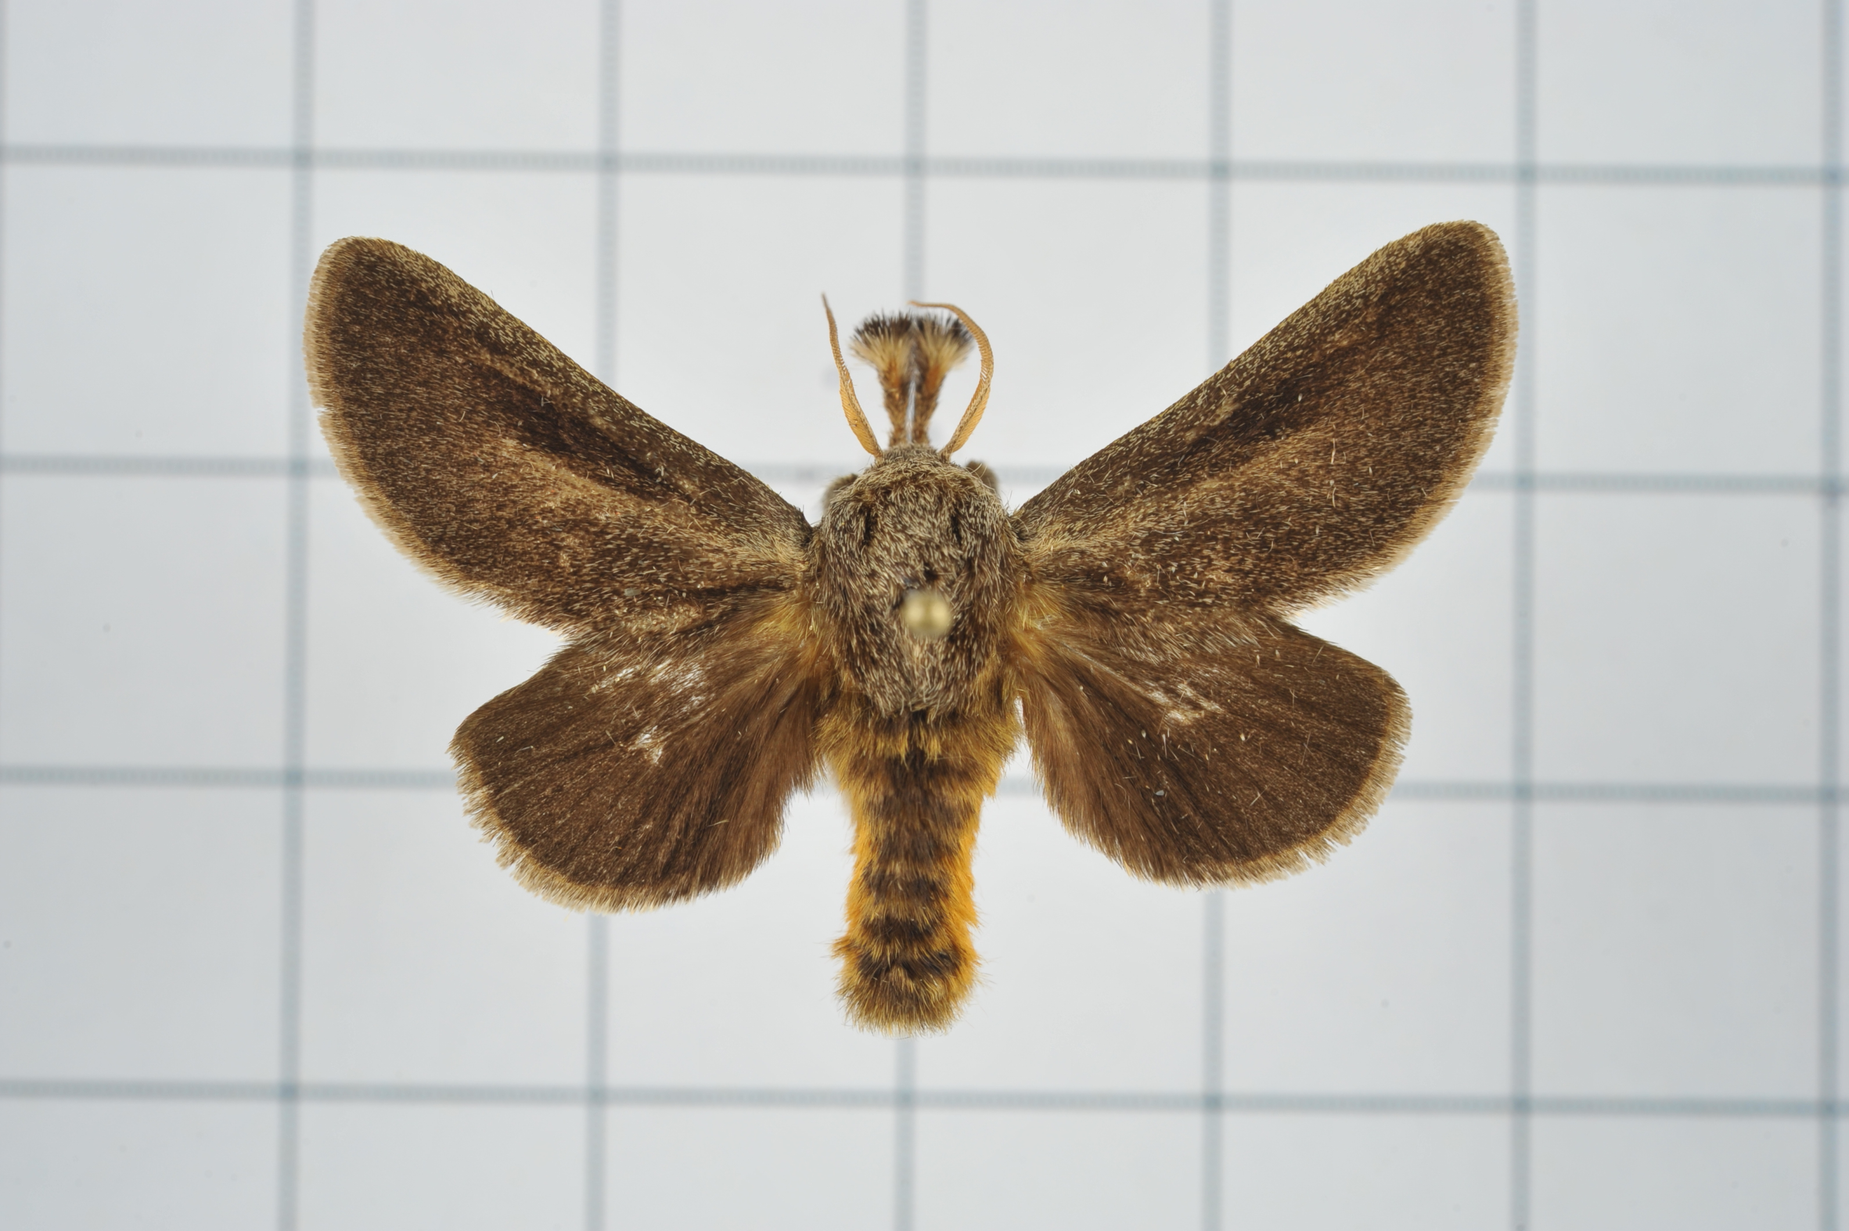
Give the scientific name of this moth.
Scopelodes contractus
